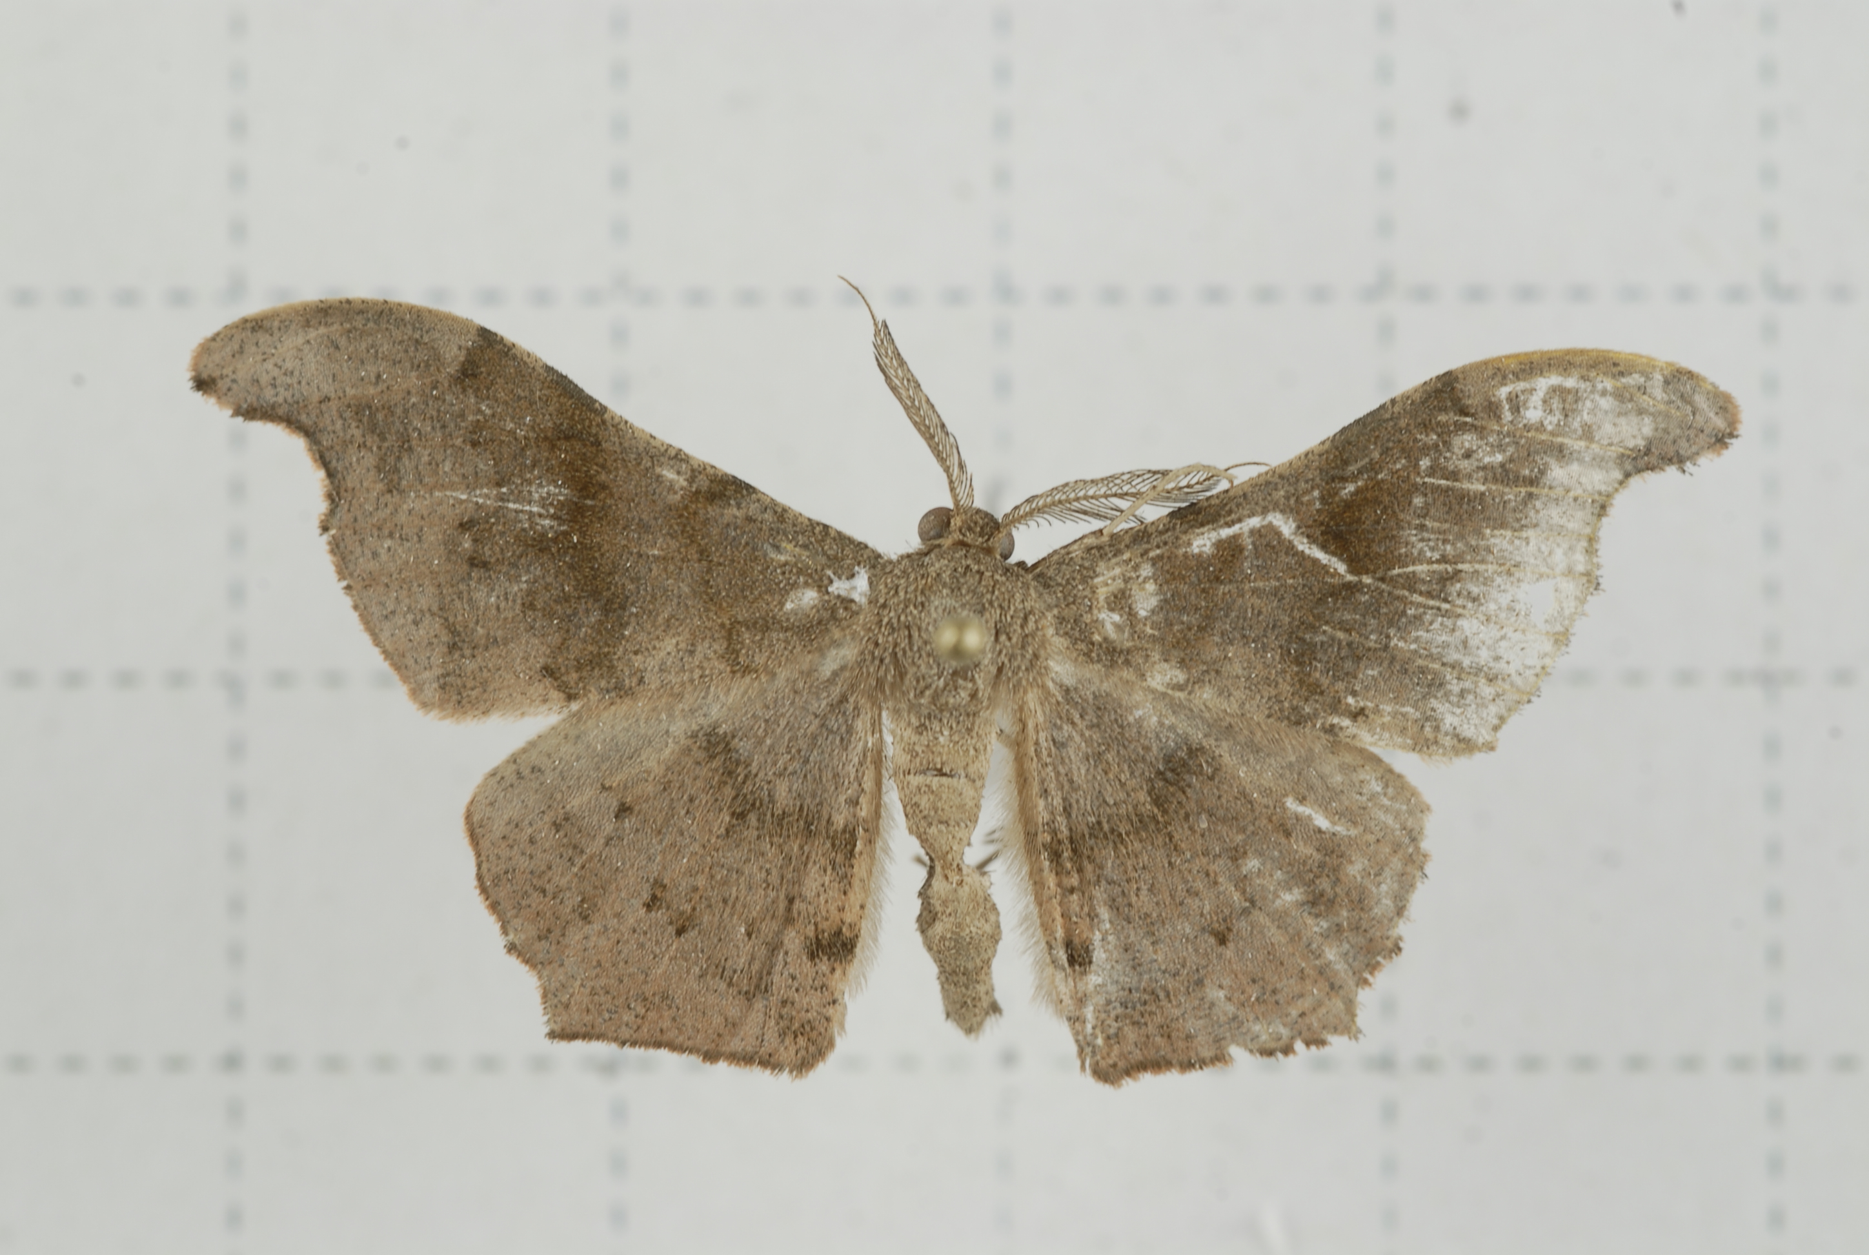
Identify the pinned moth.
Hyposidra talaca talaca
